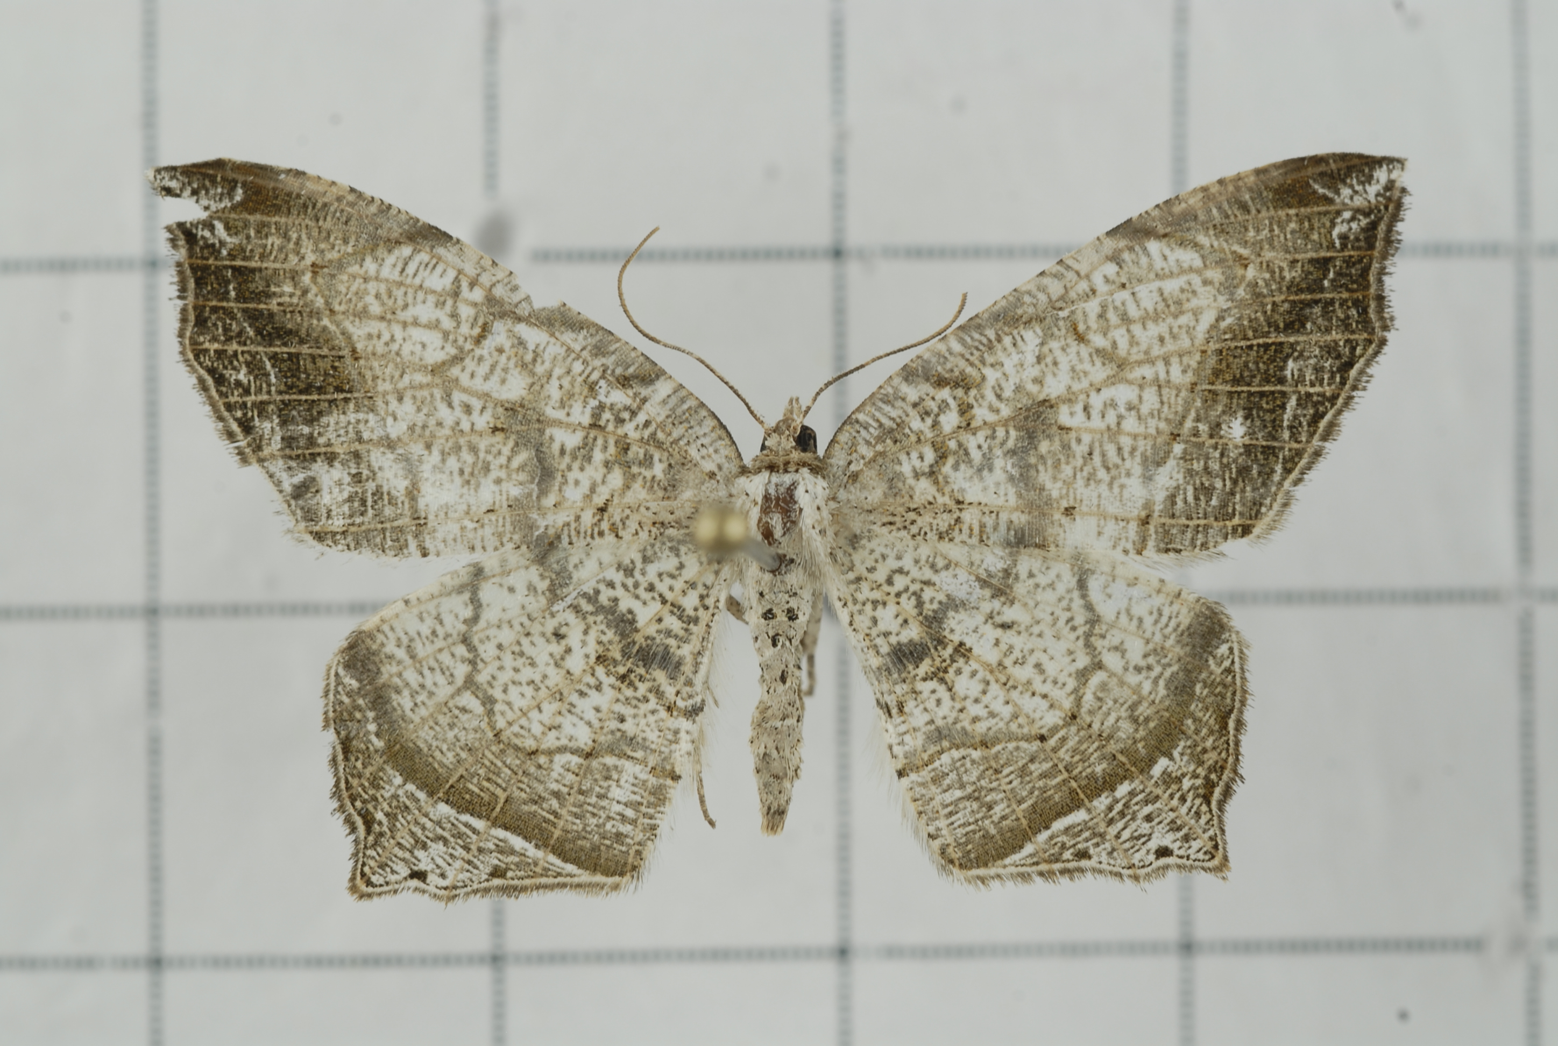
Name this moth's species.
Oxymacaria temeraria temeraria
